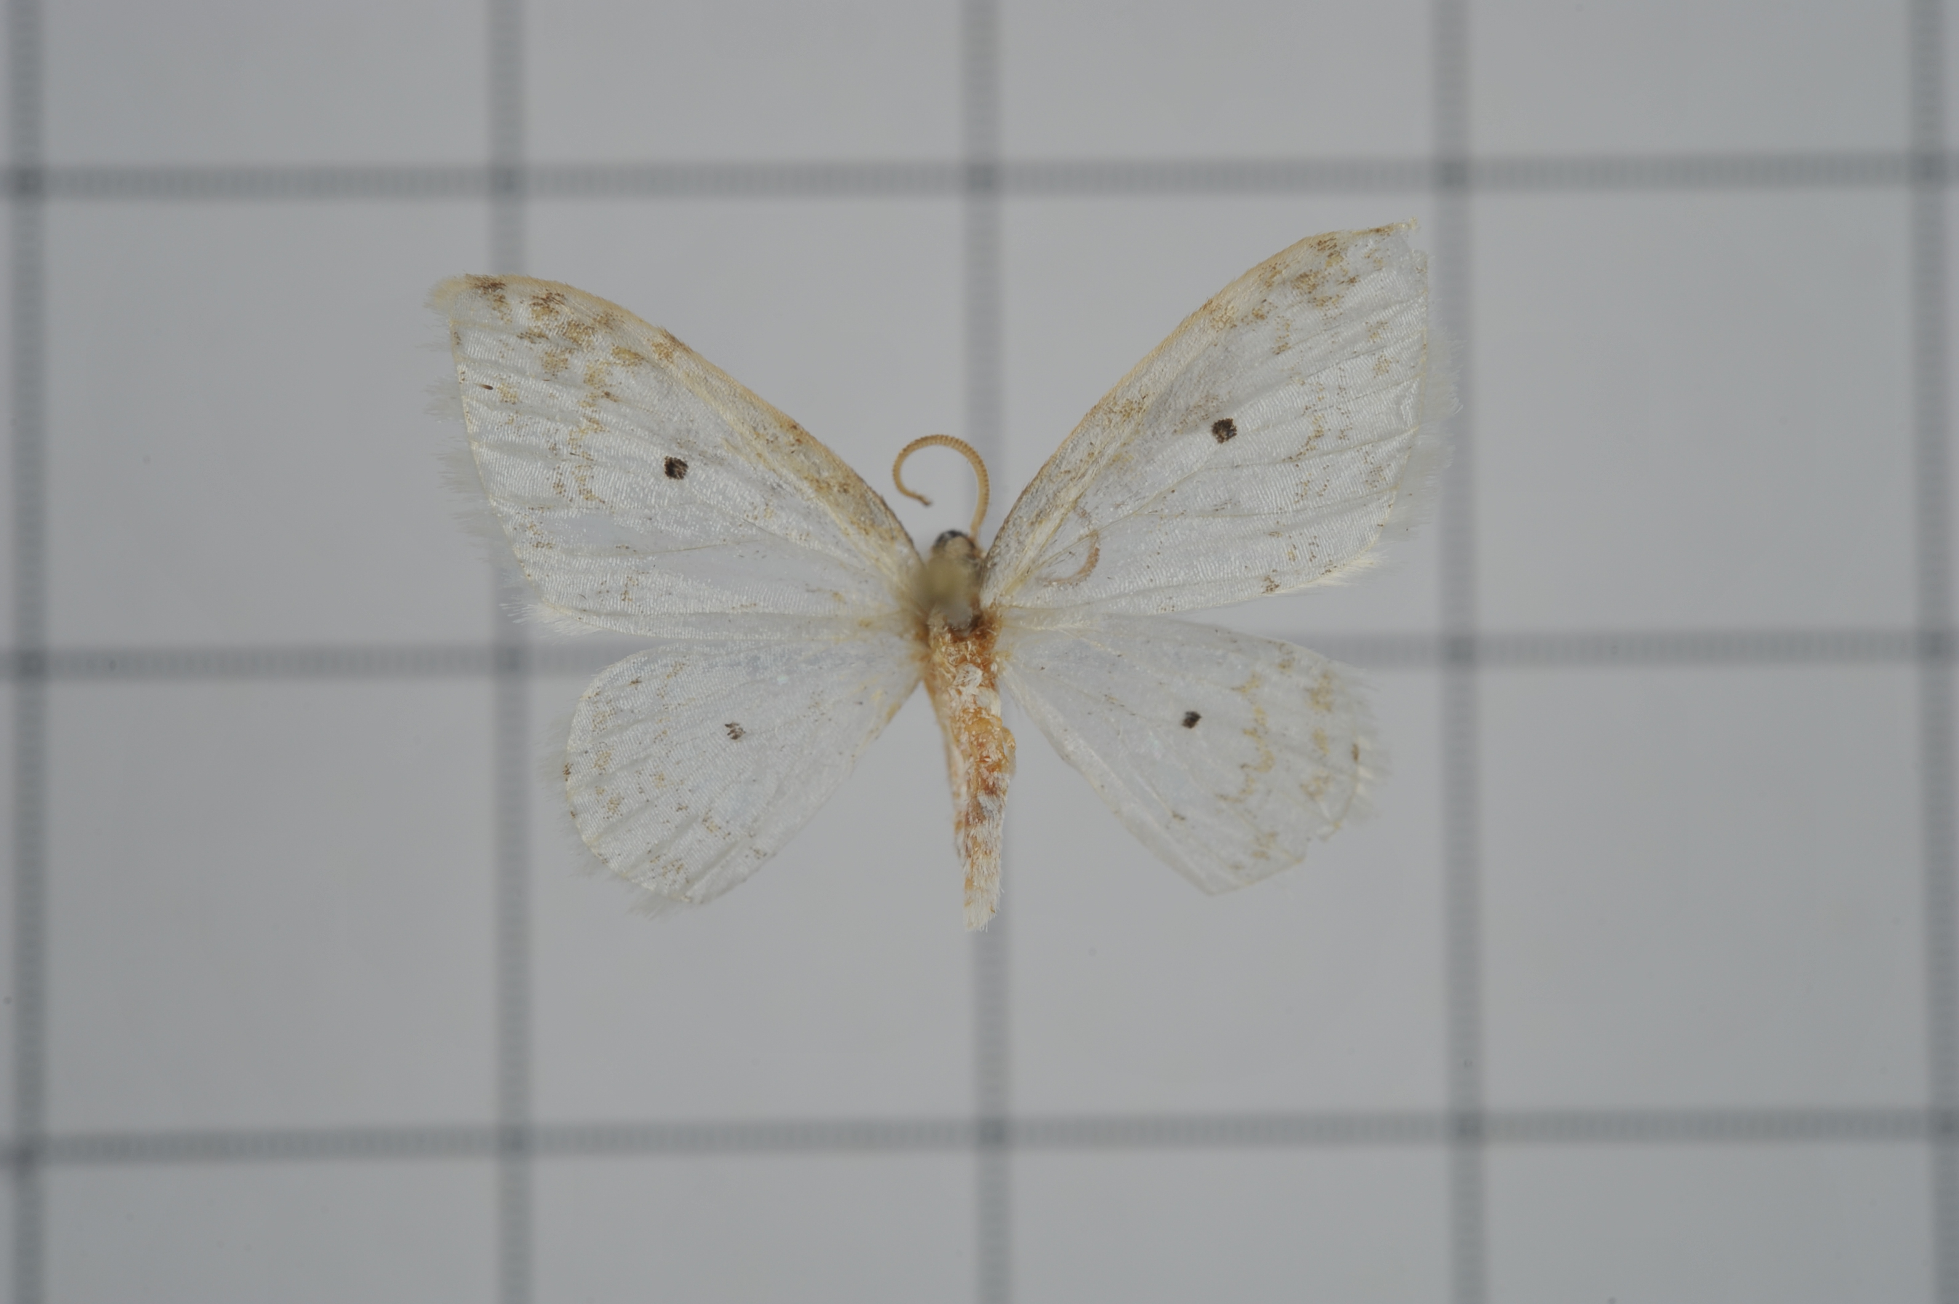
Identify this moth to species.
Dipriodonta minima
